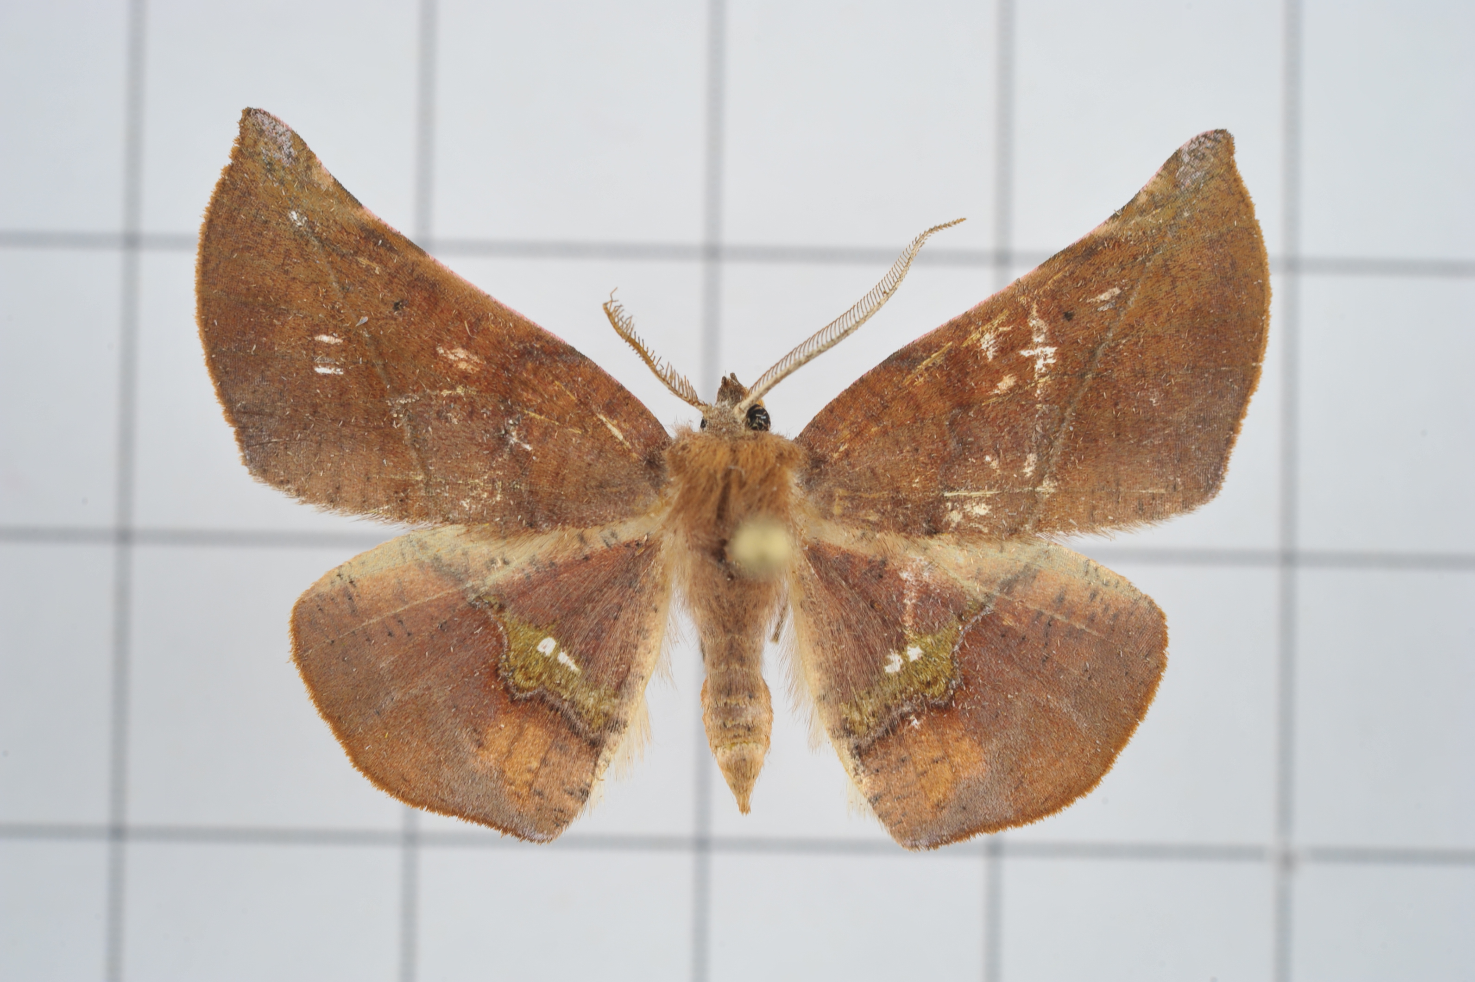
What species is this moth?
Garaeus apicata formosanus
